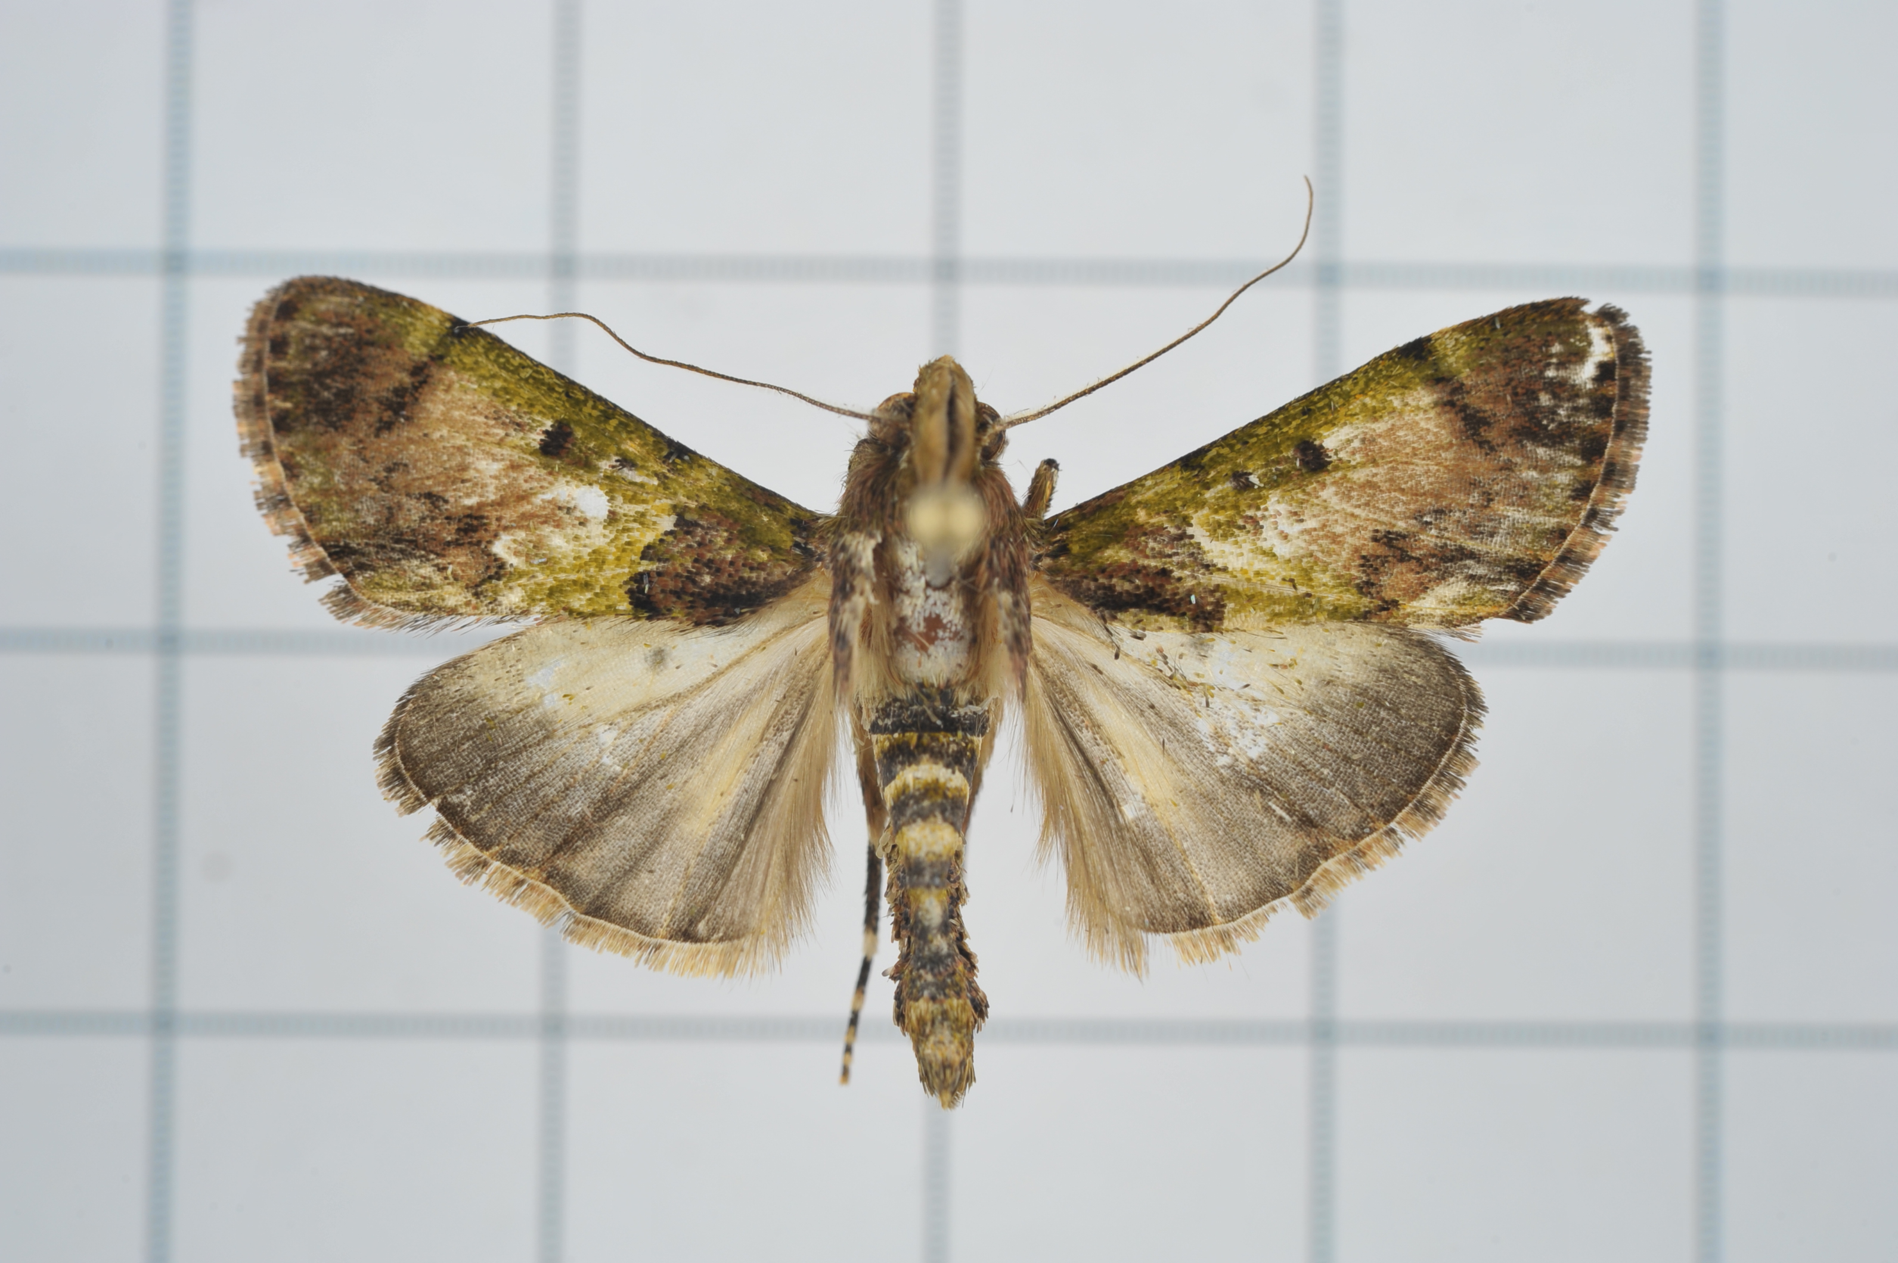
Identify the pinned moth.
Teliphasa nubilosa
